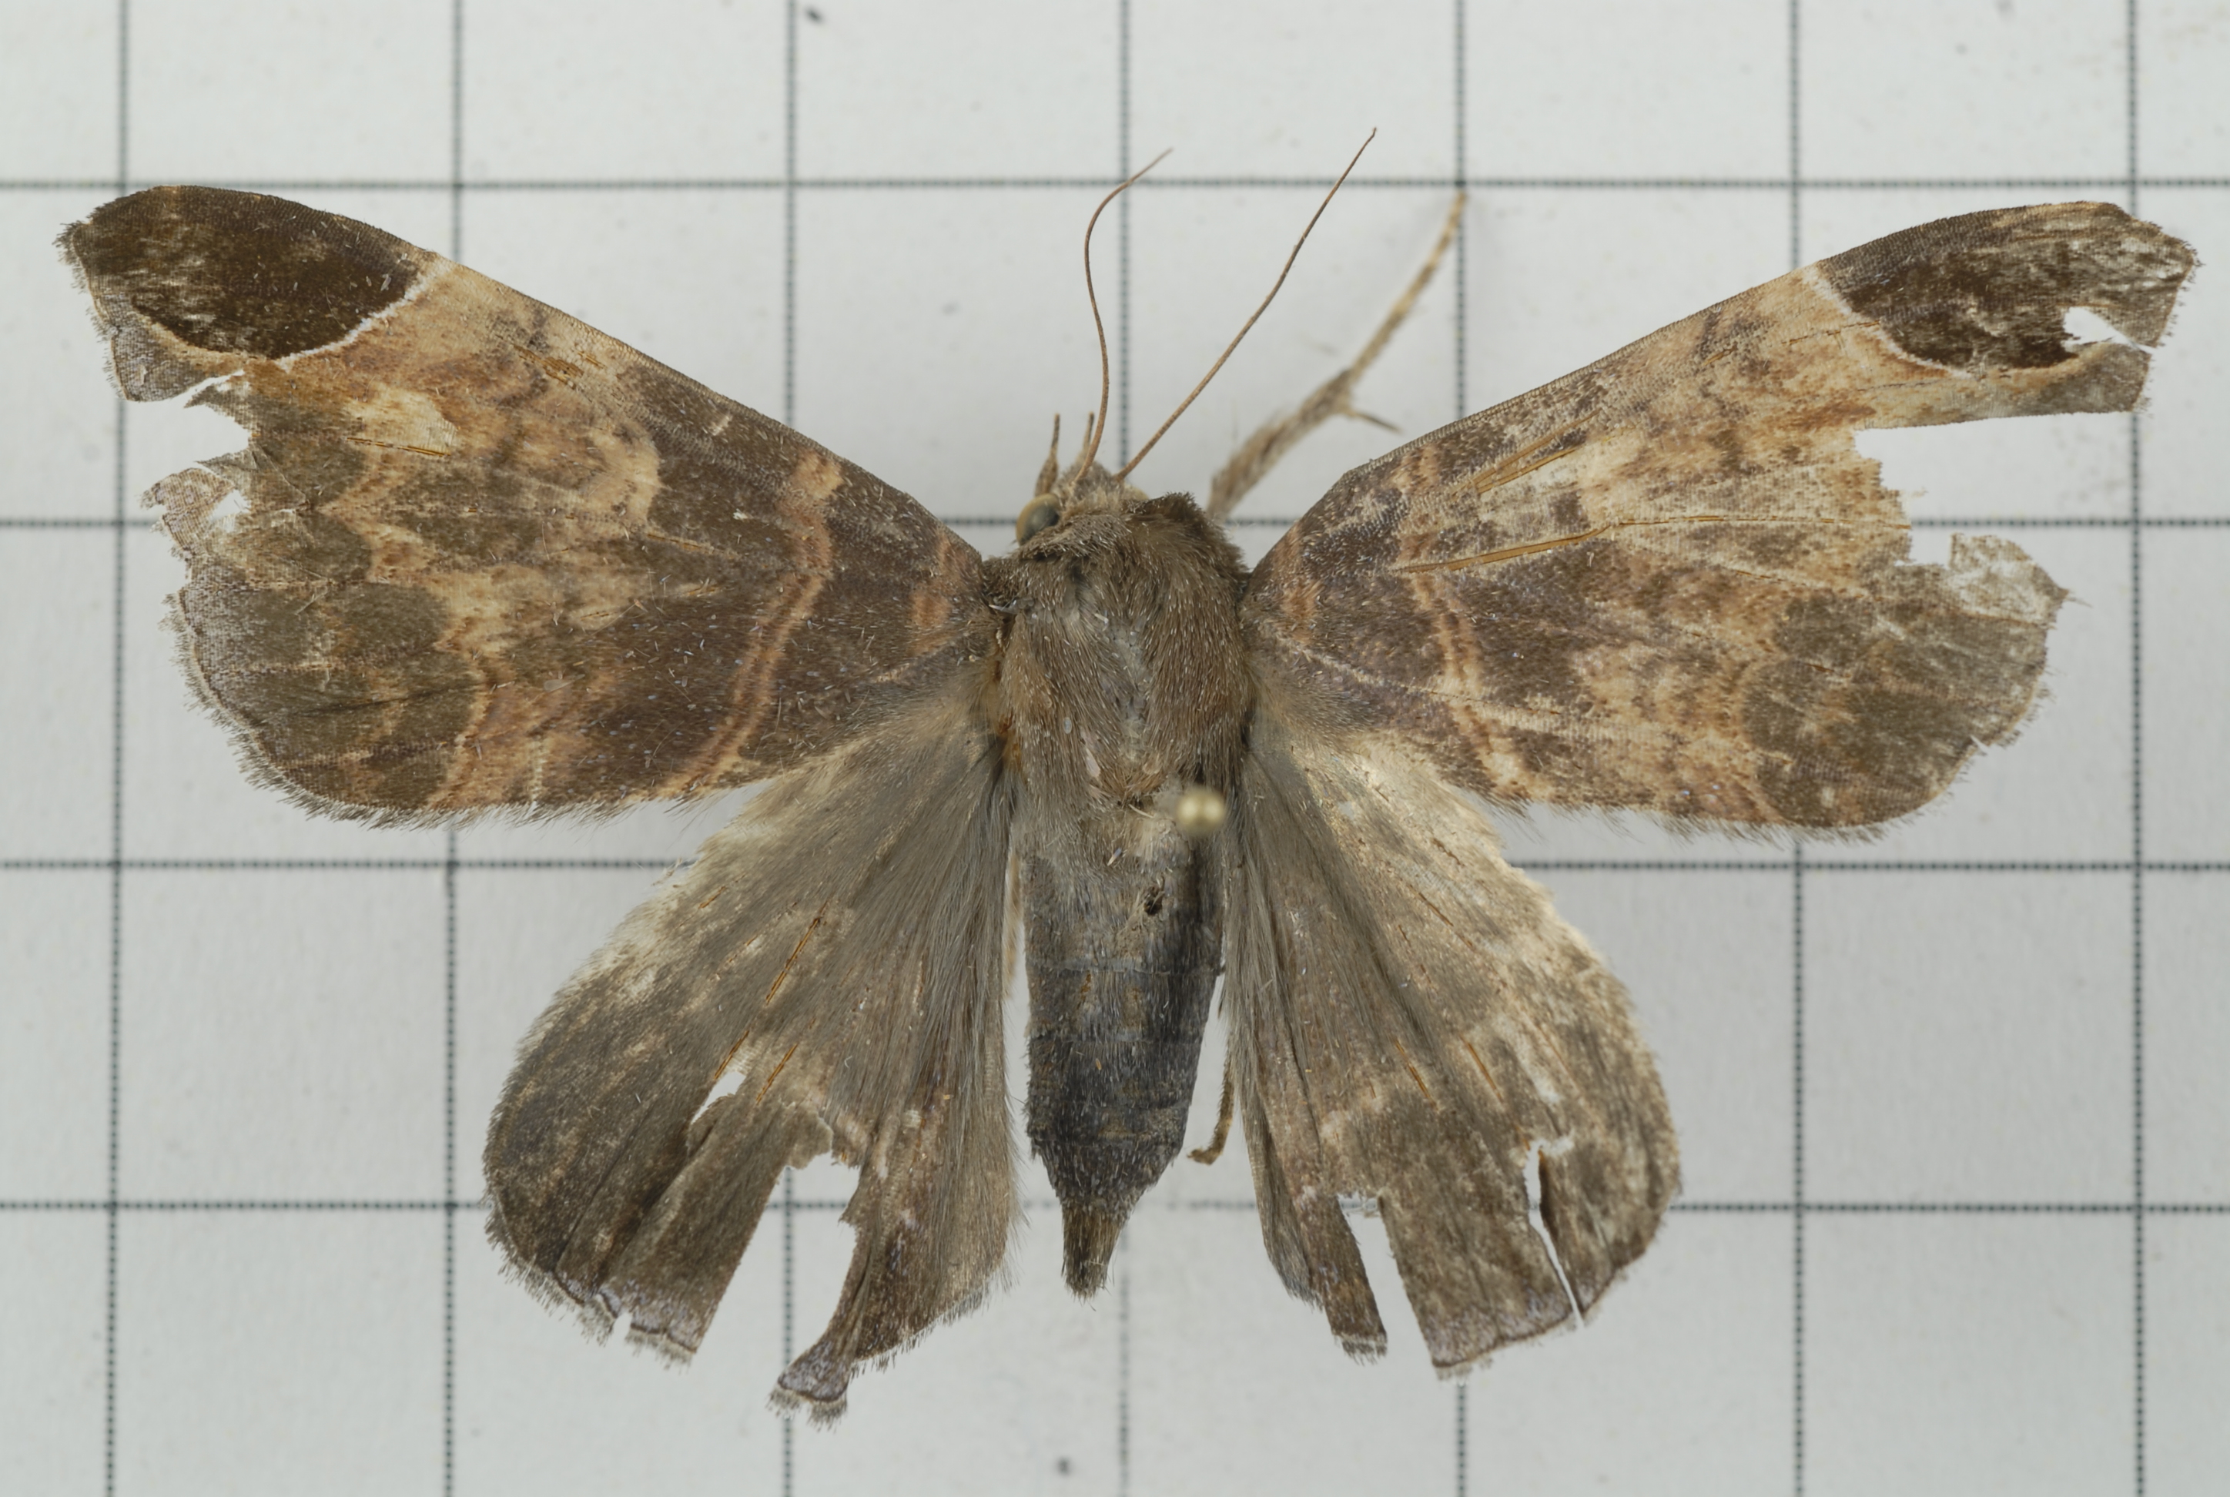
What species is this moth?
Pindara illibata
